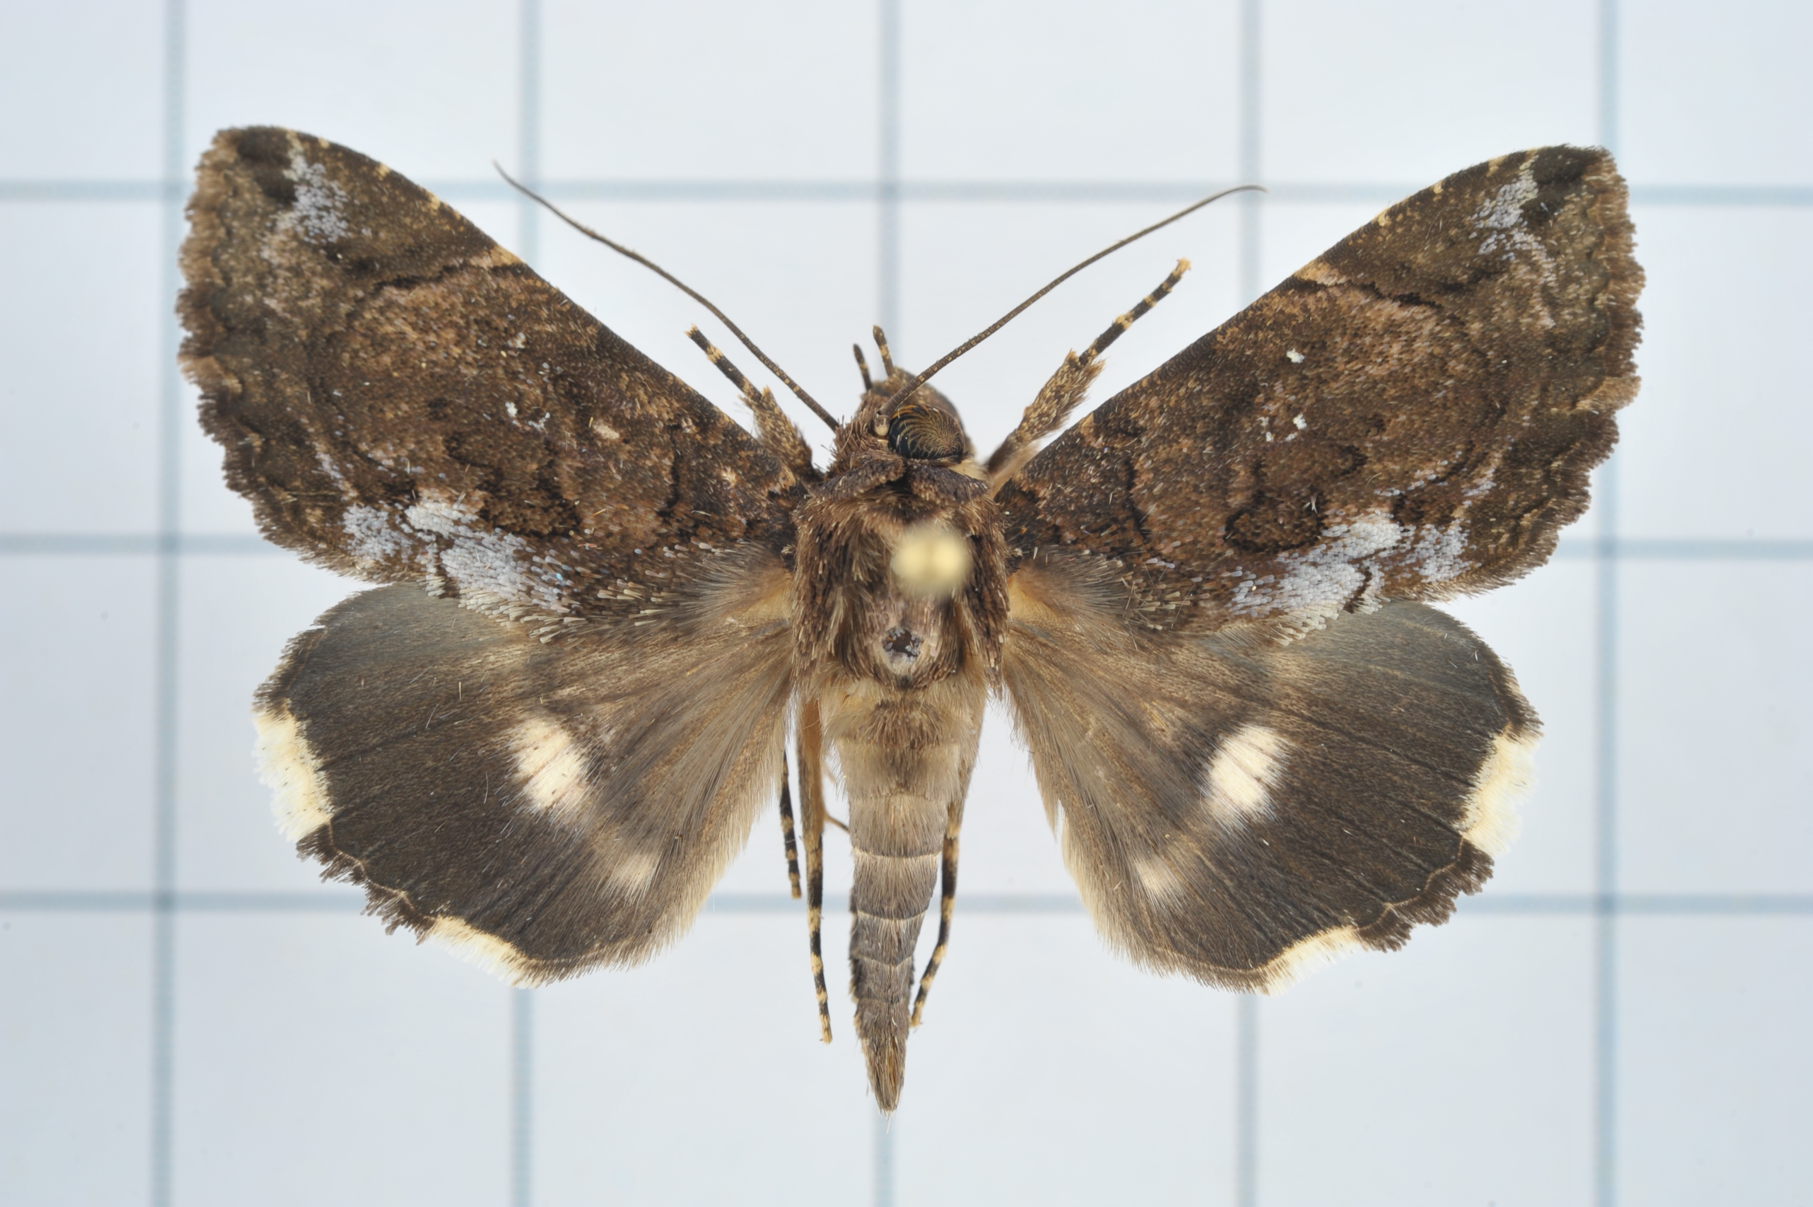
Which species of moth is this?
Ercheia cyllaria
